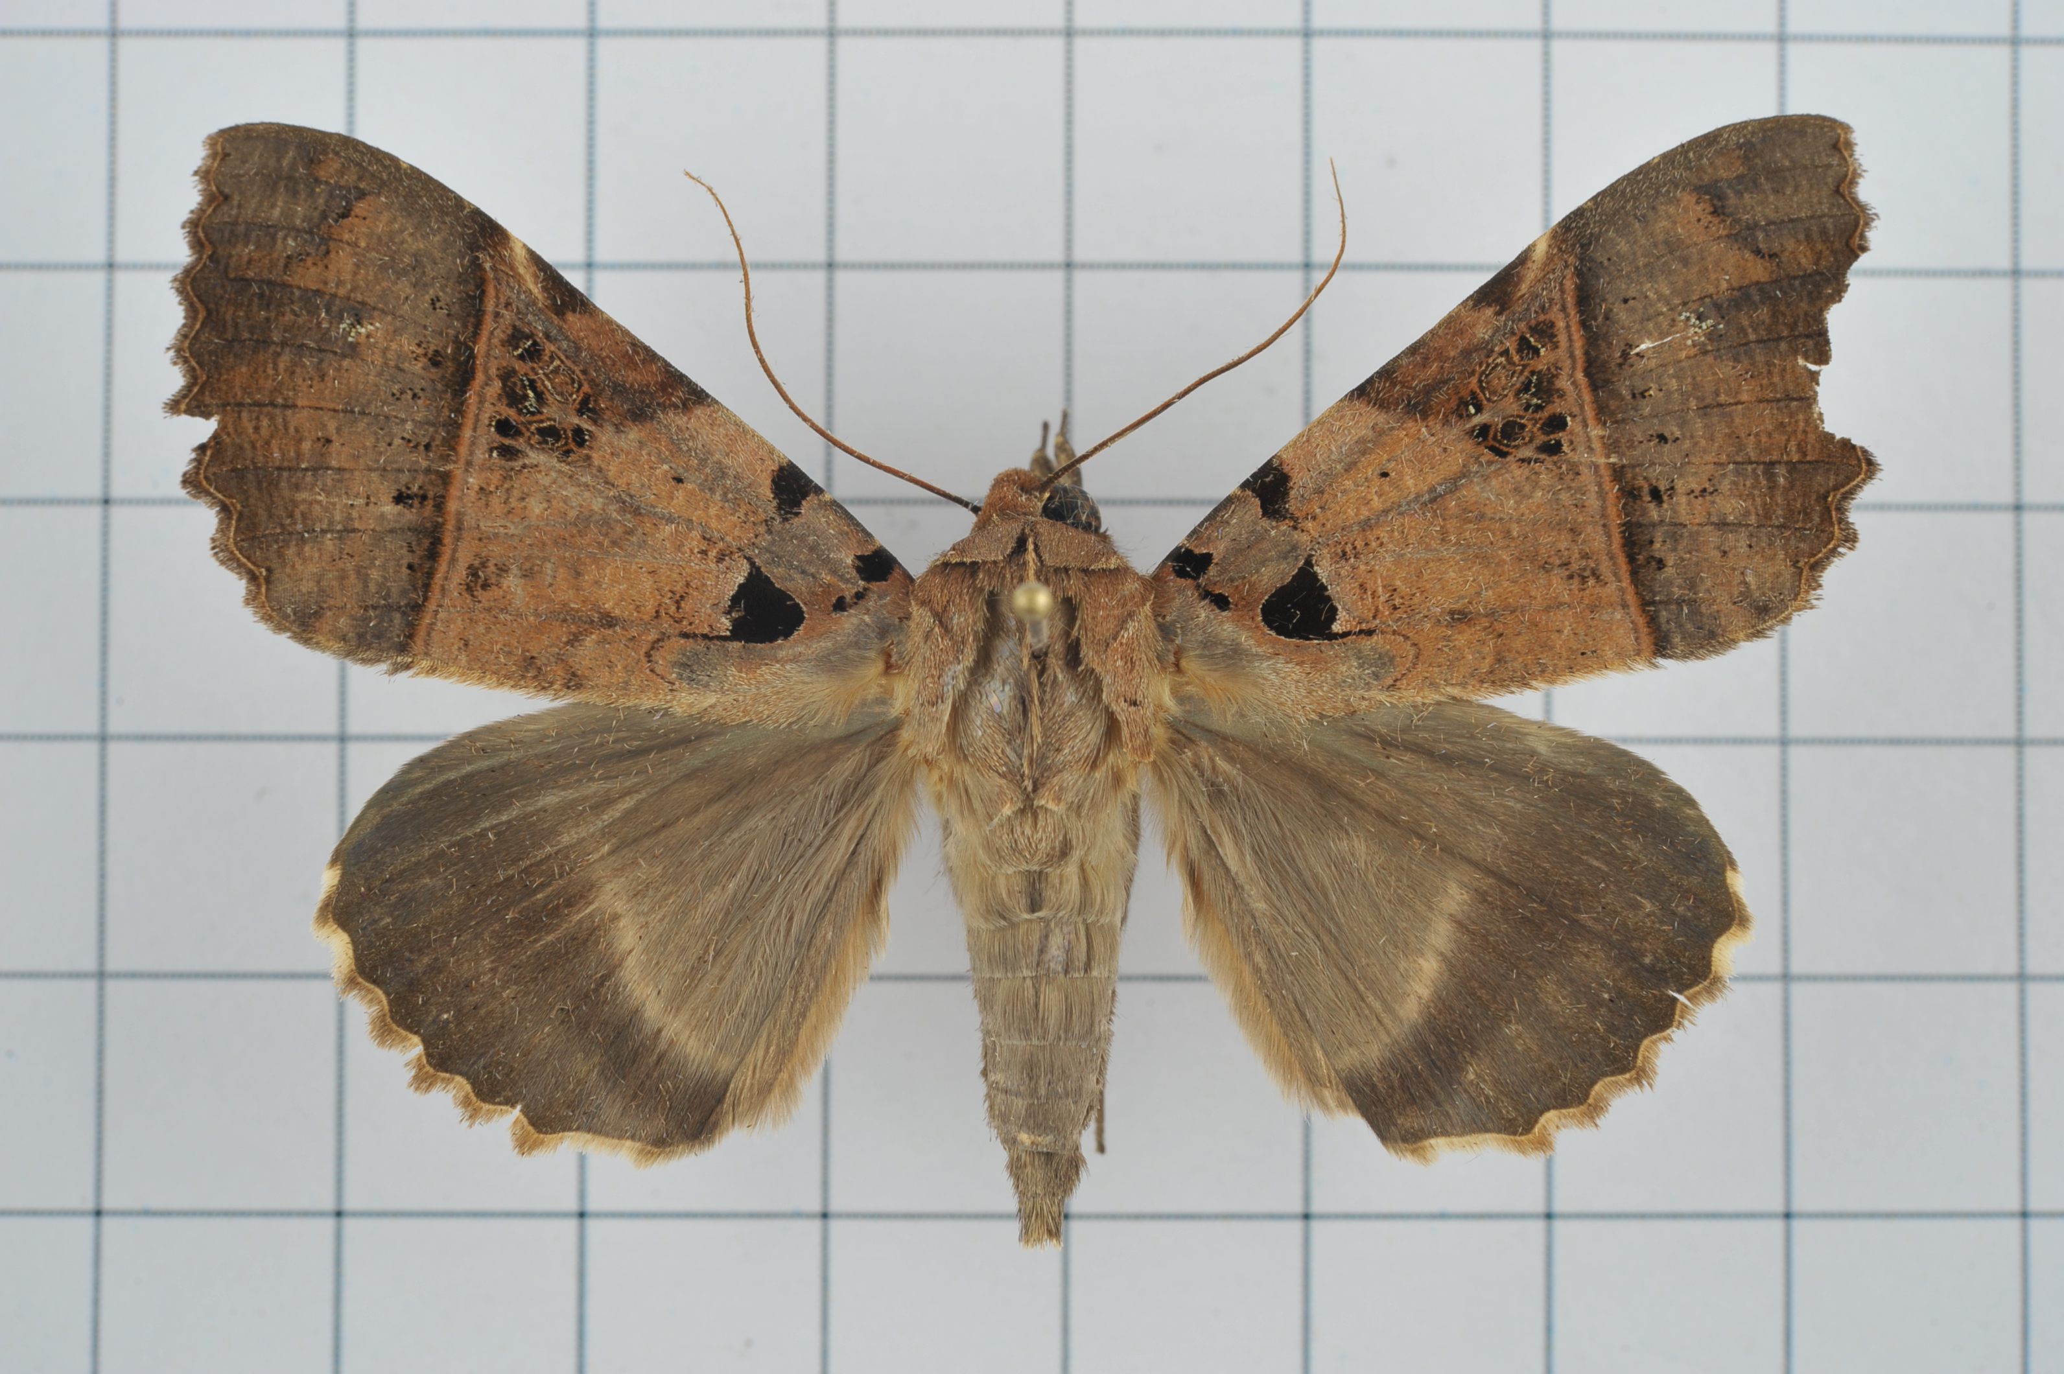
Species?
Serrodes campana
